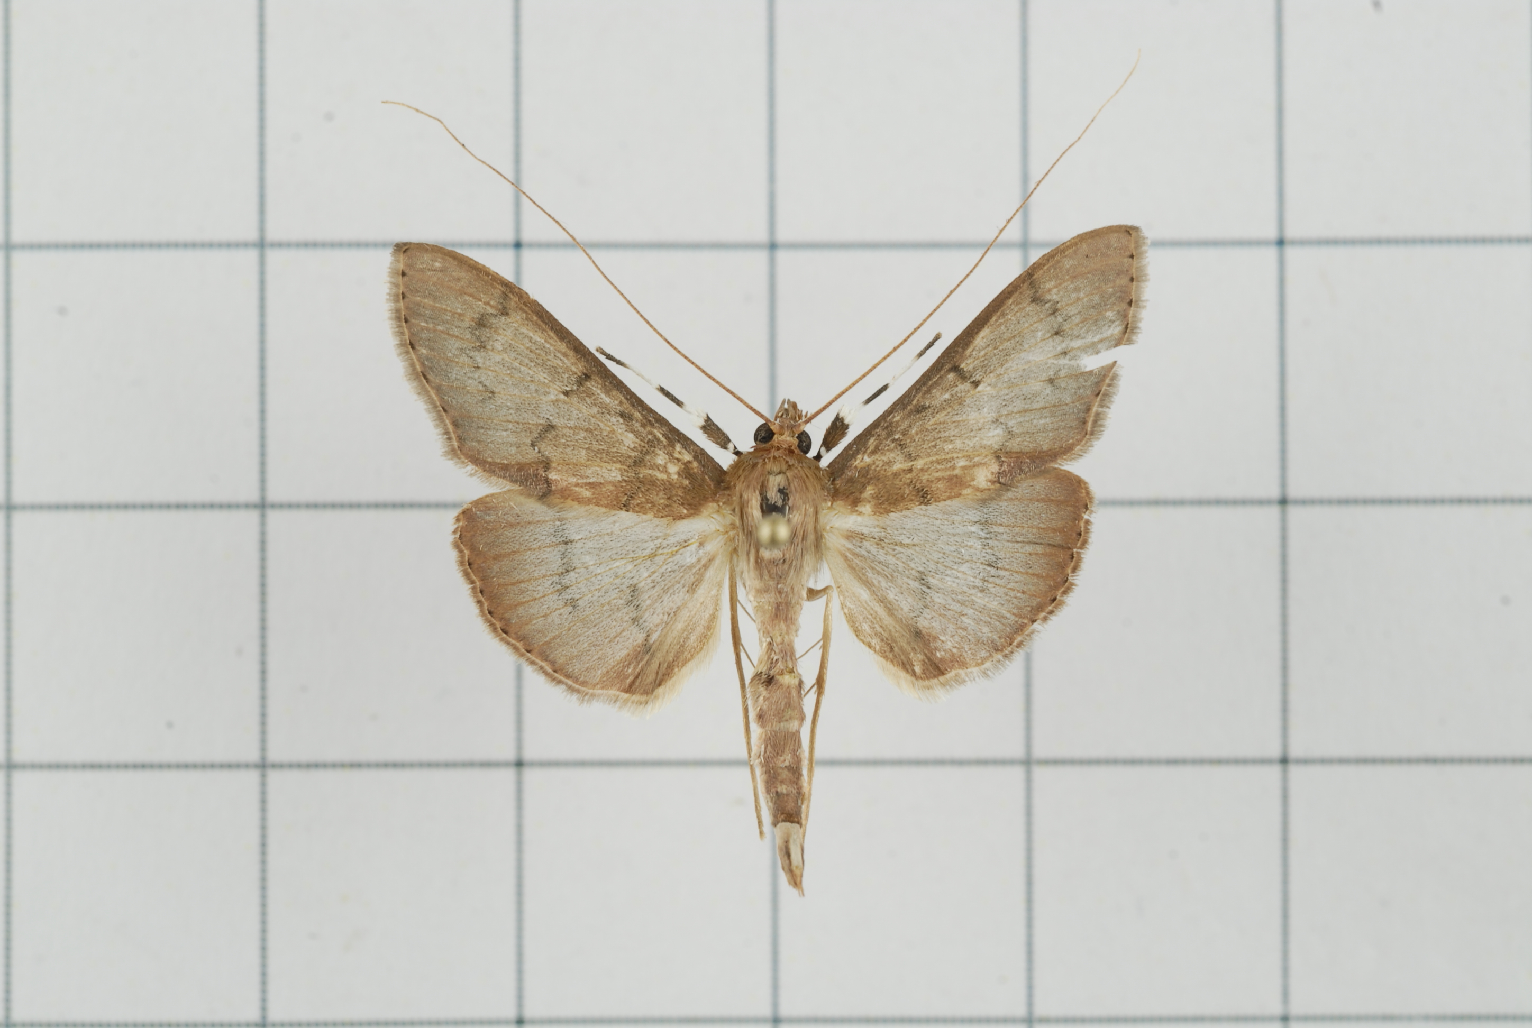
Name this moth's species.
Tetridia caletoralis
